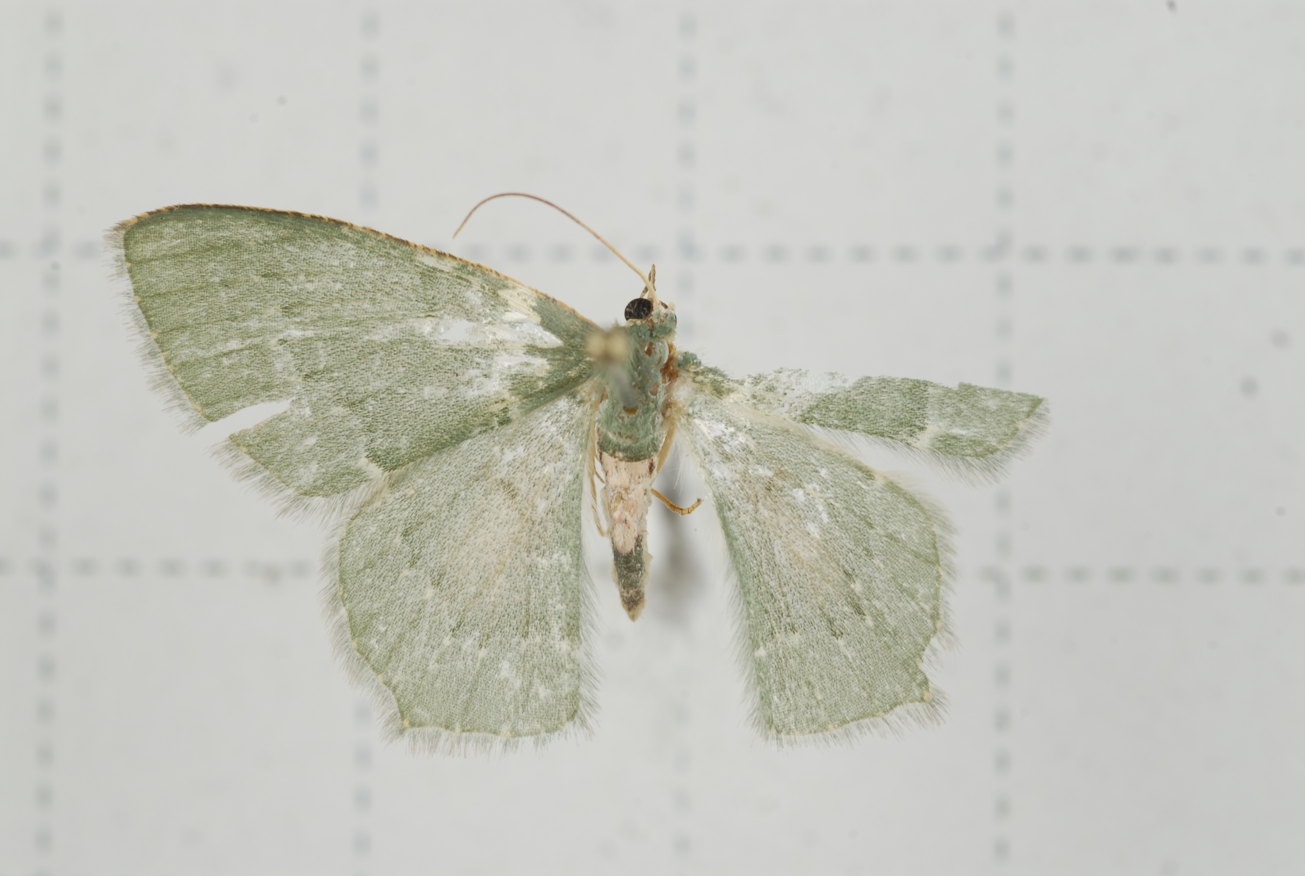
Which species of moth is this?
Chlorissa arcana
